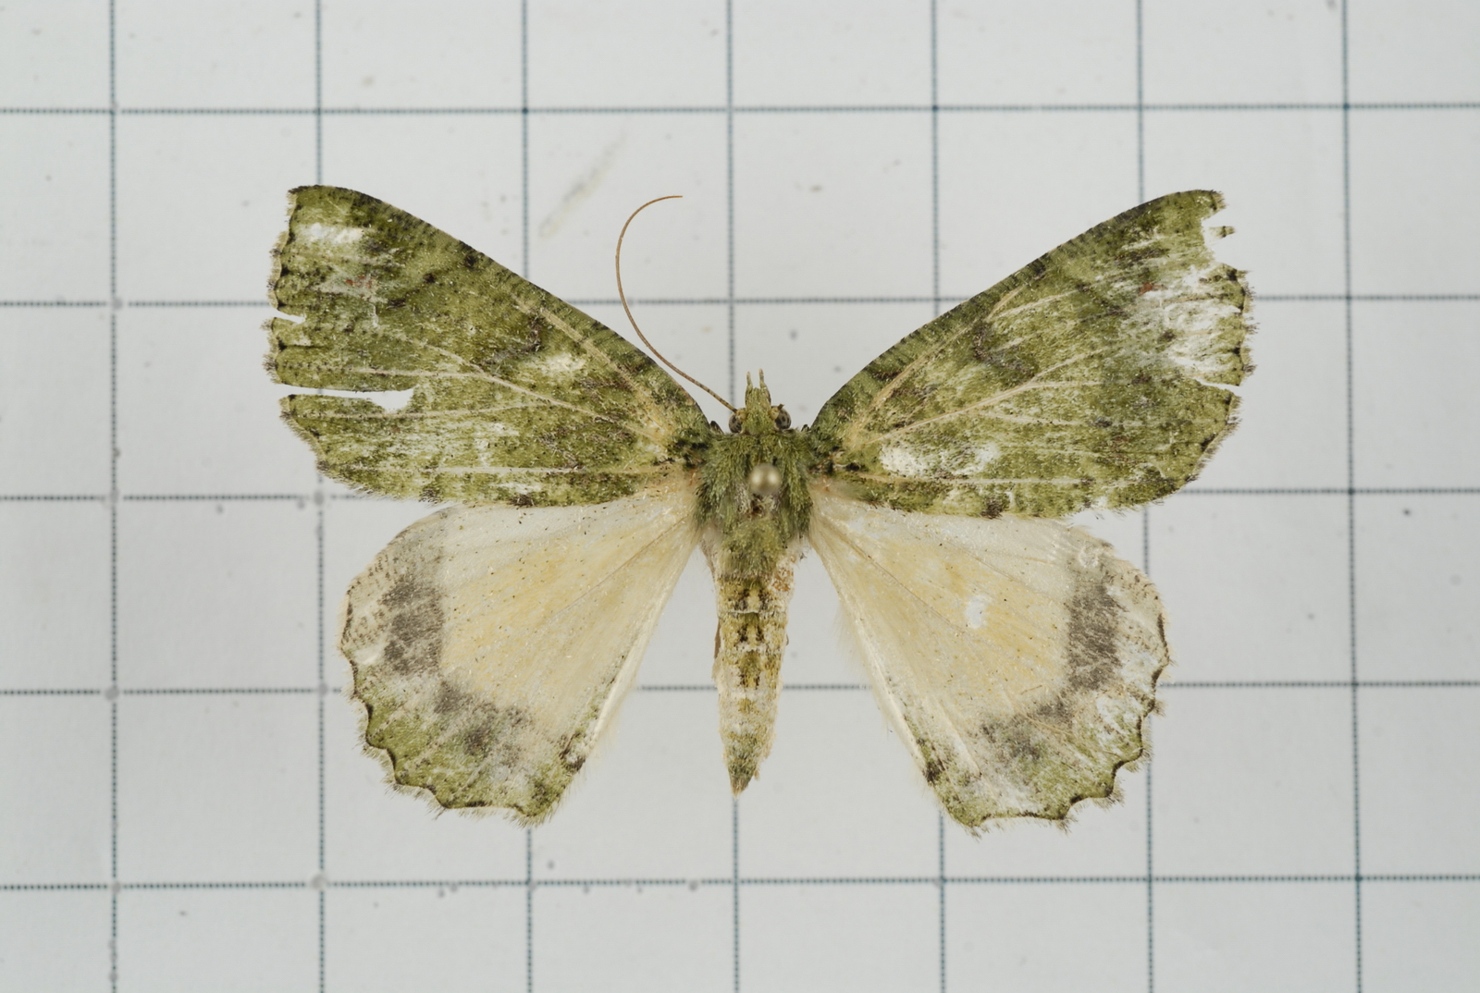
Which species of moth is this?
Dindica taiwana
